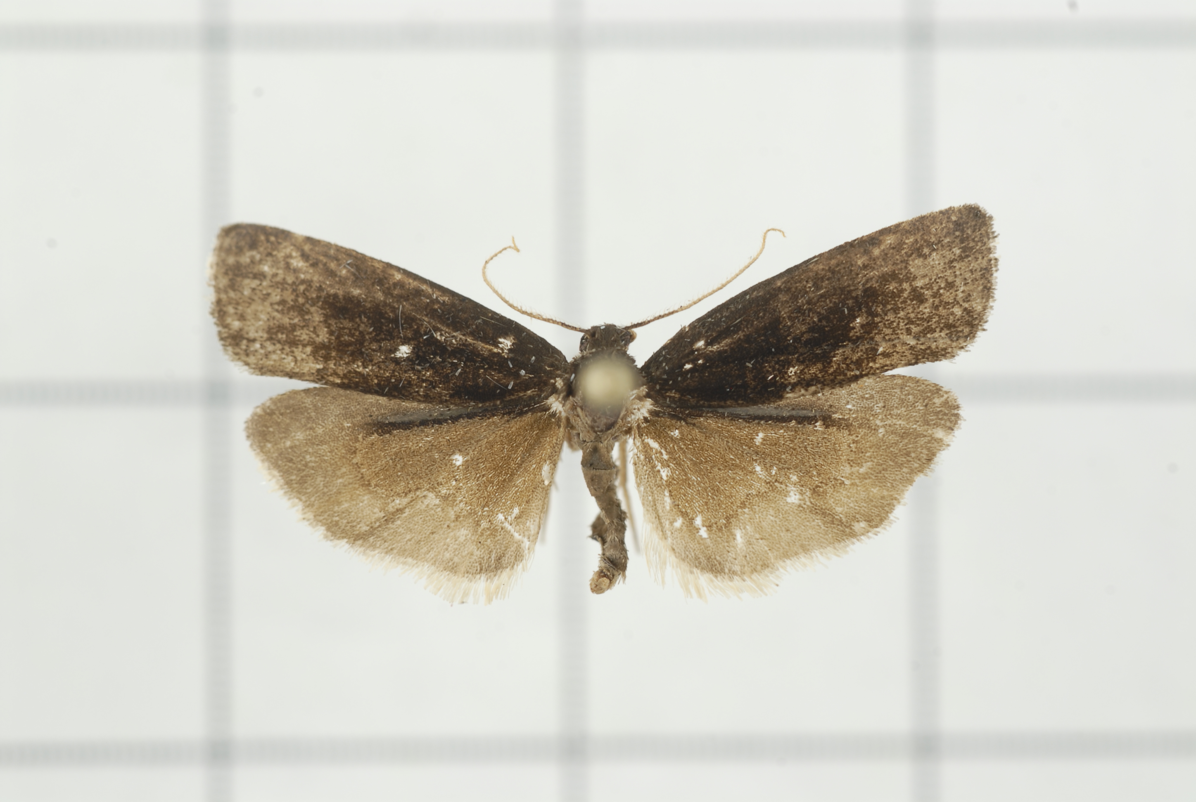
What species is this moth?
Blavia scoteola
